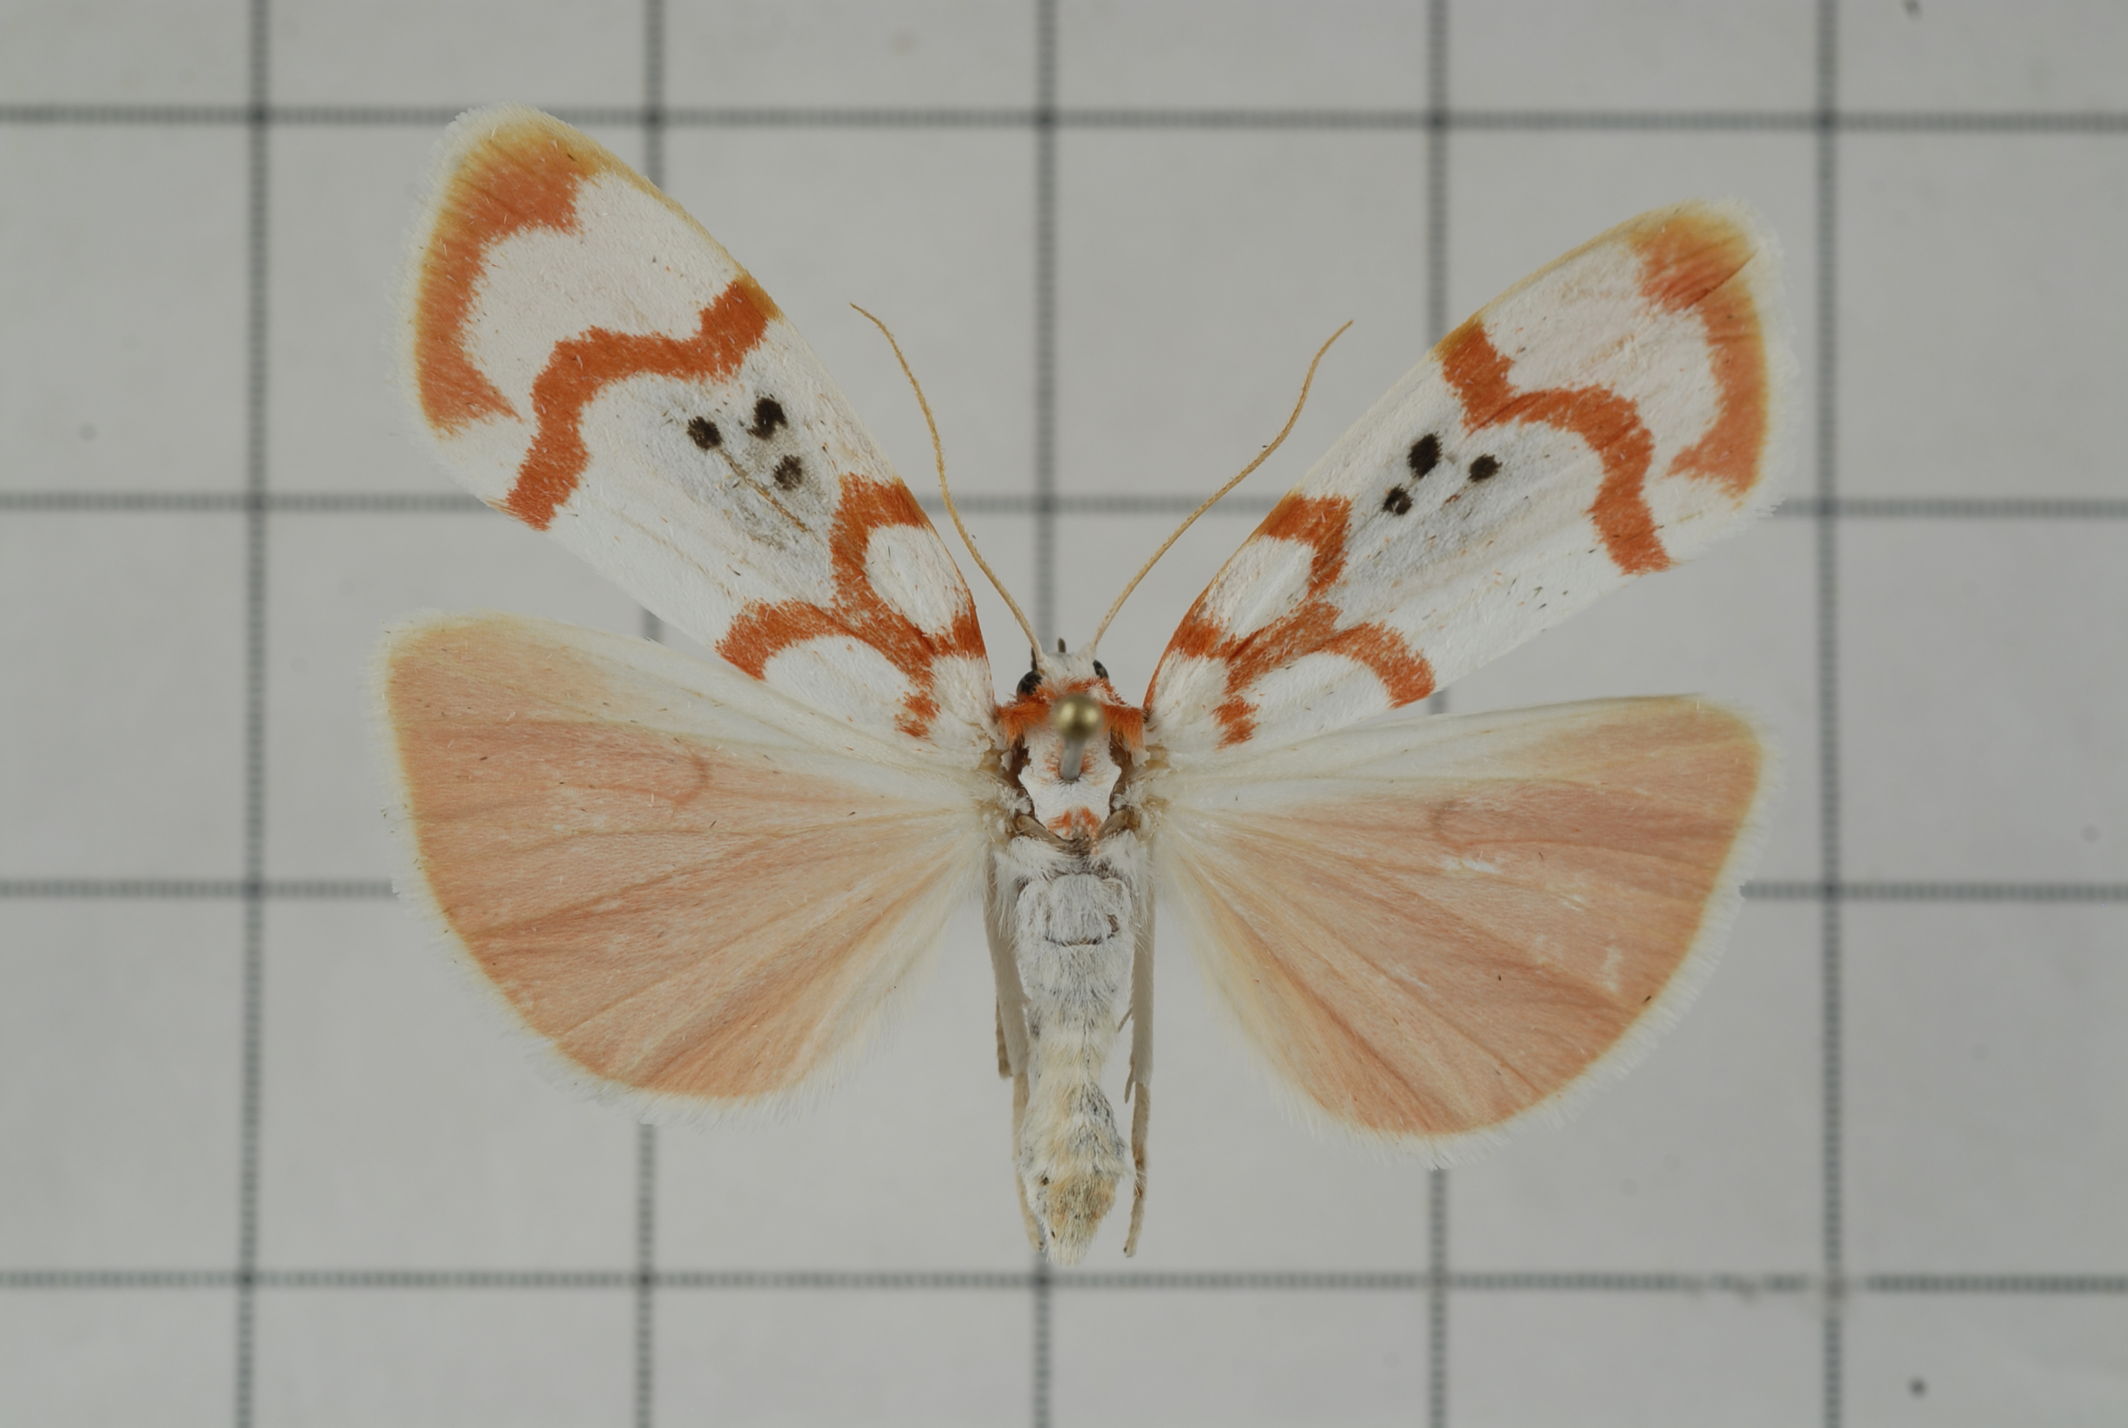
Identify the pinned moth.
Cyana formosana
